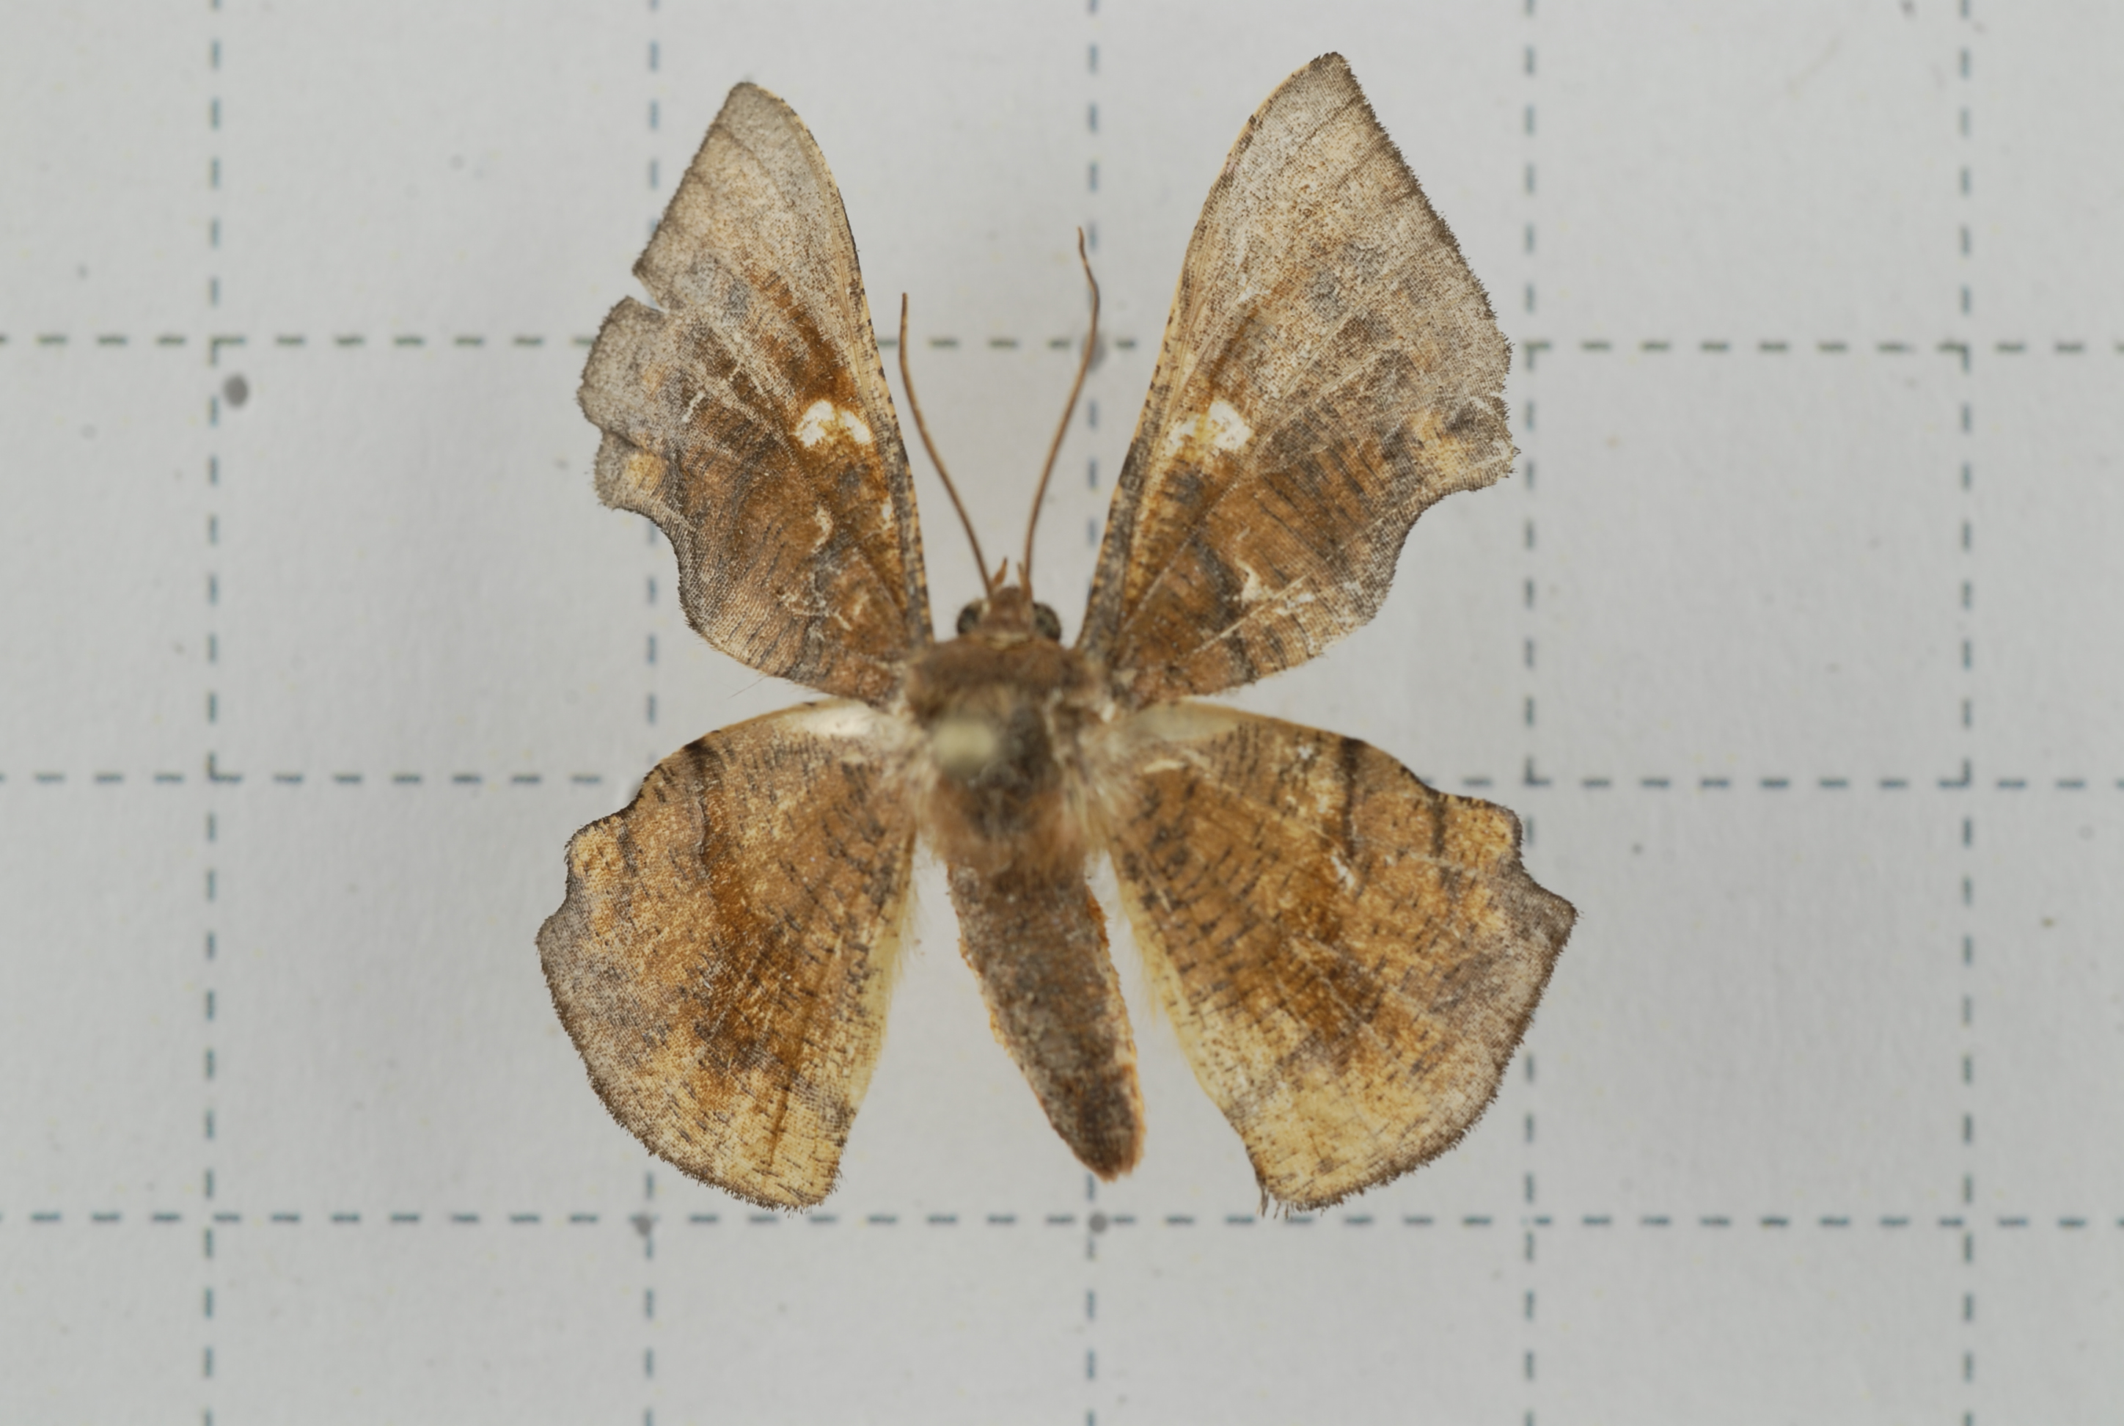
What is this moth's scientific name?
Fascellina chromataria
